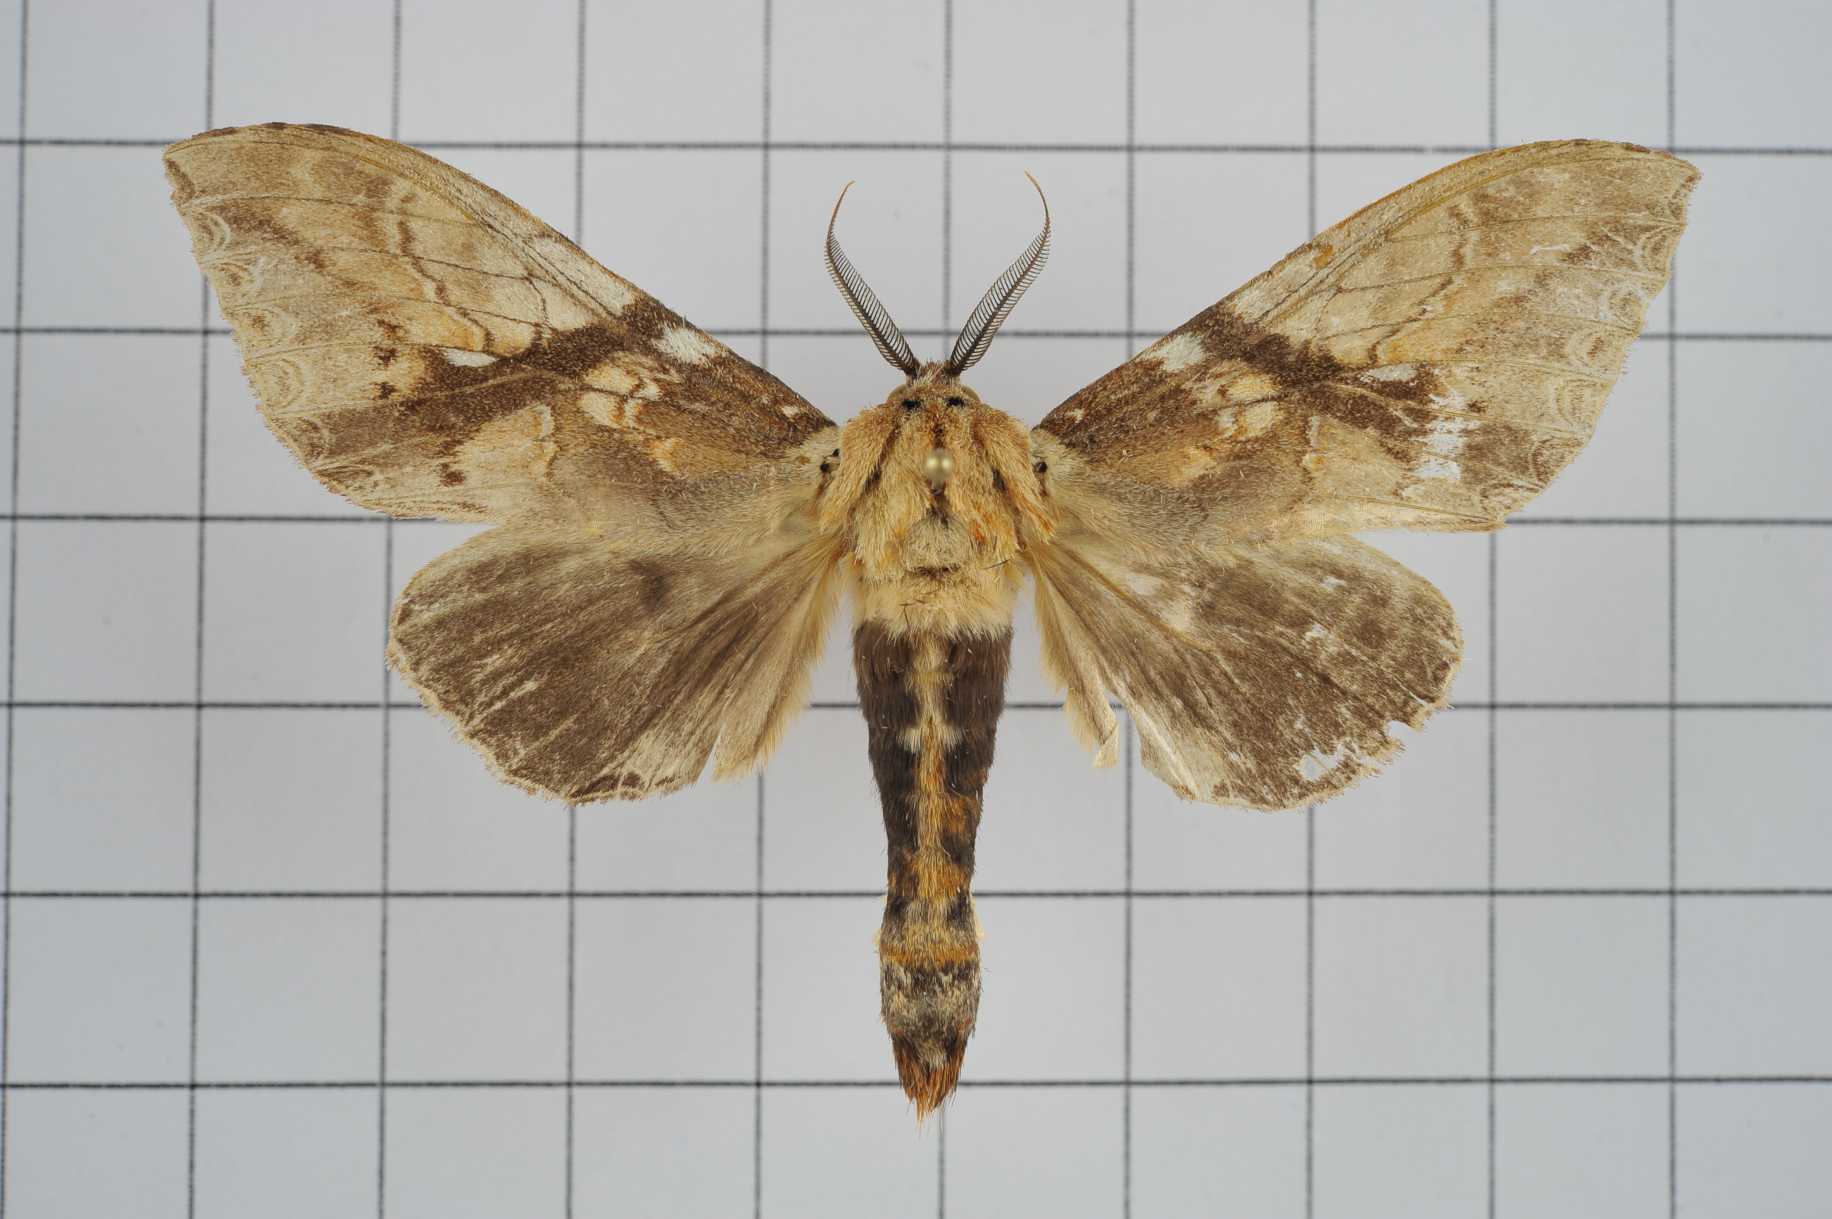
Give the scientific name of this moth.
Dudusa nobilis
